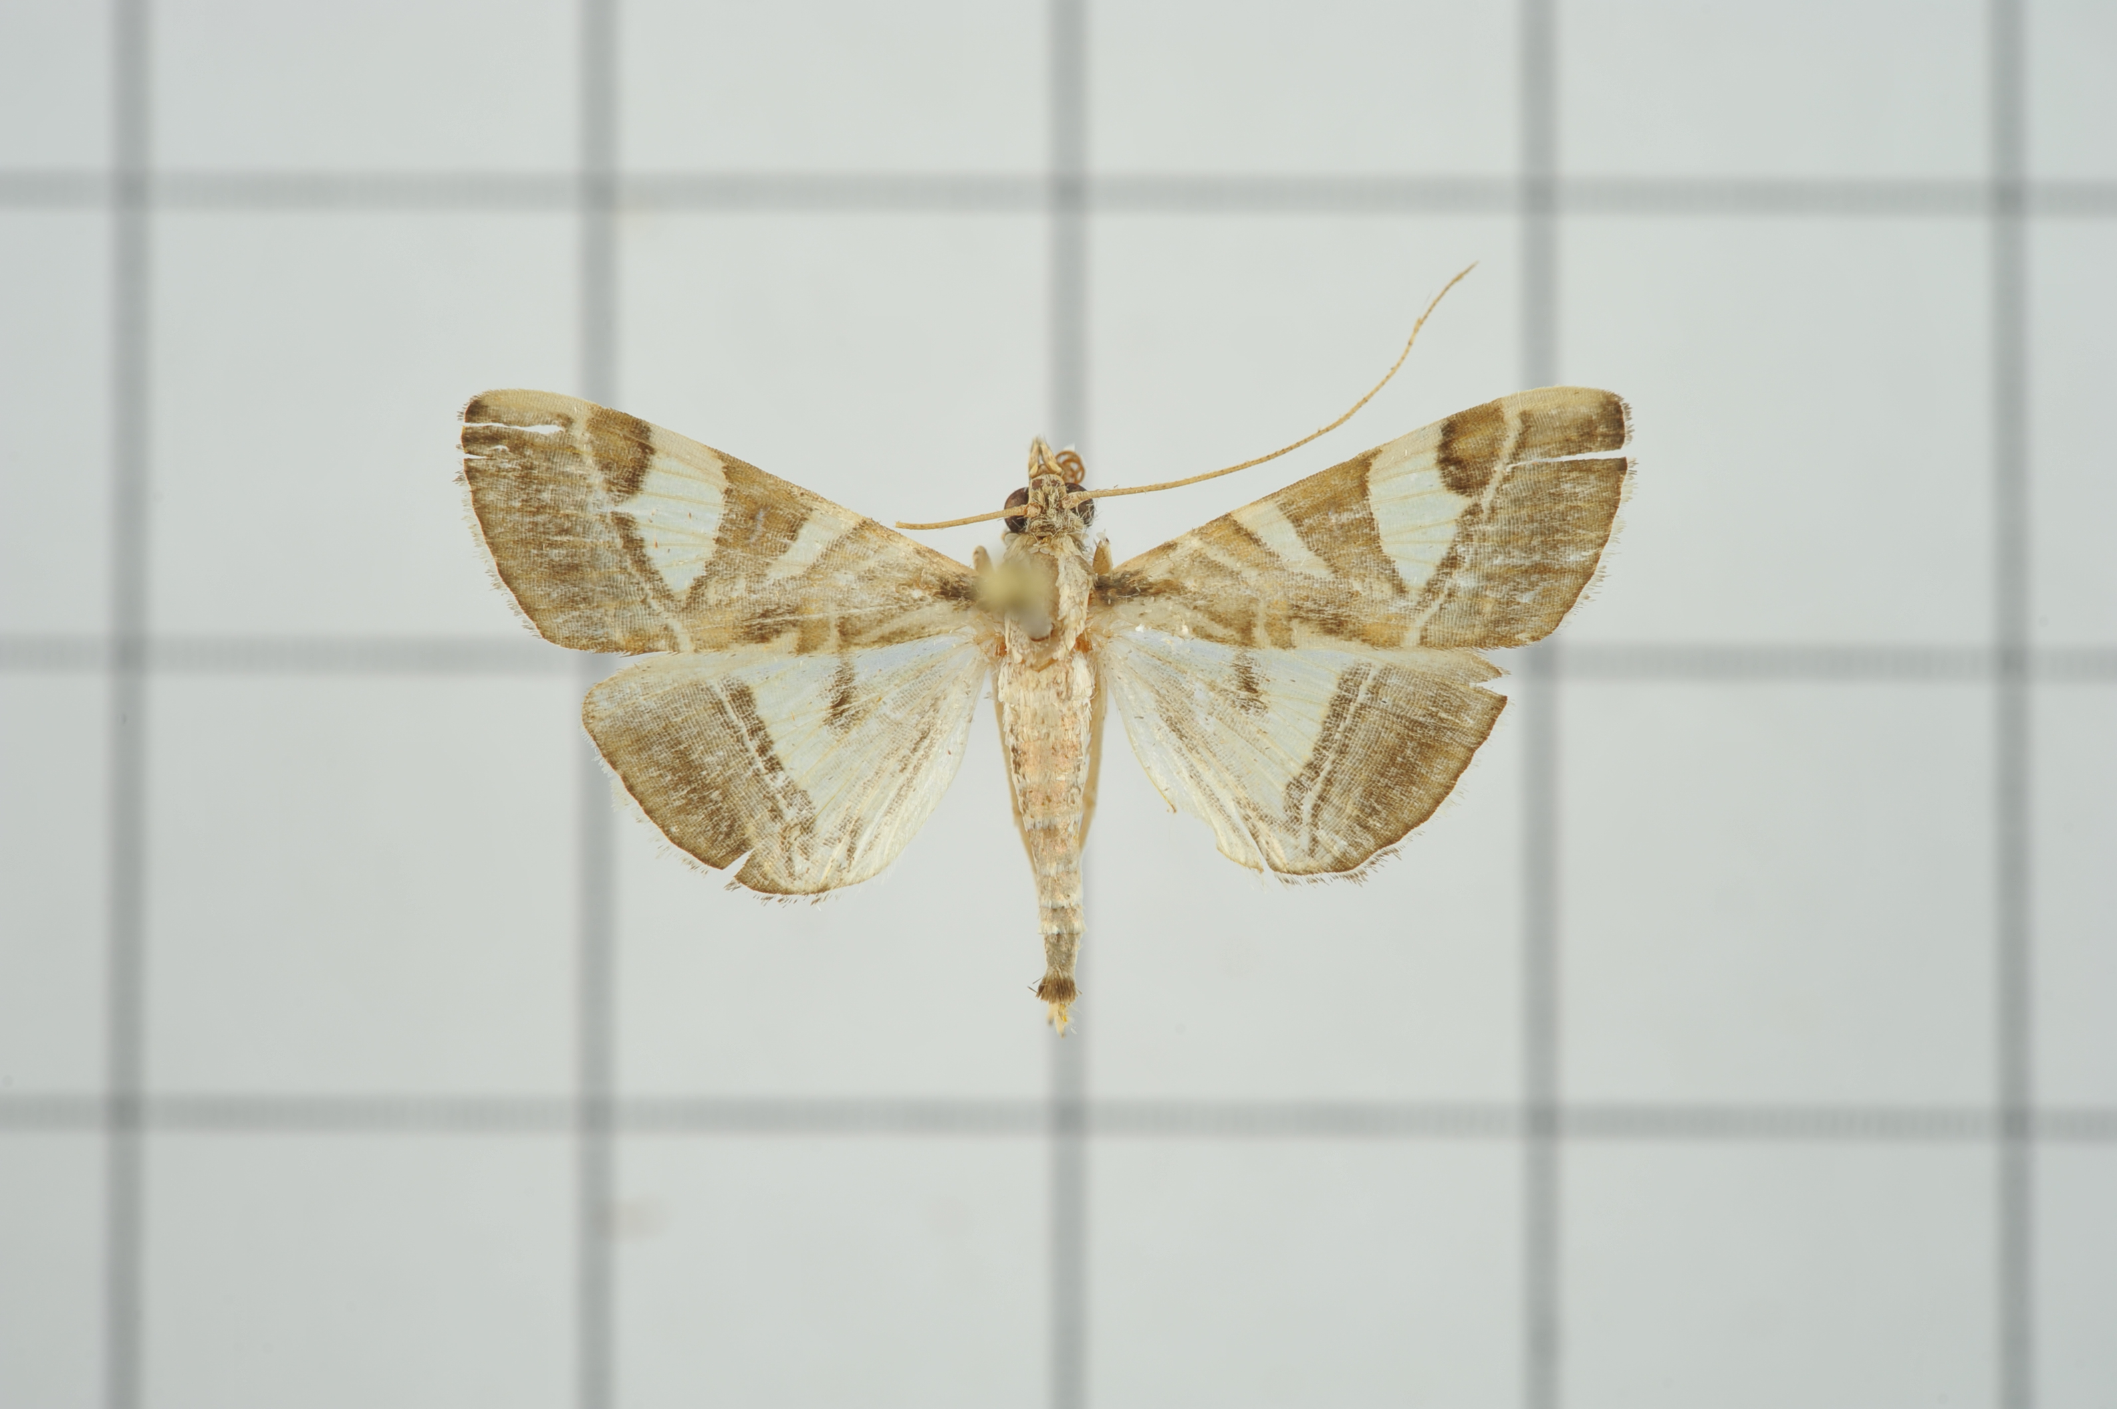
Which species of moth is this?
Agrioglypta itysalis
